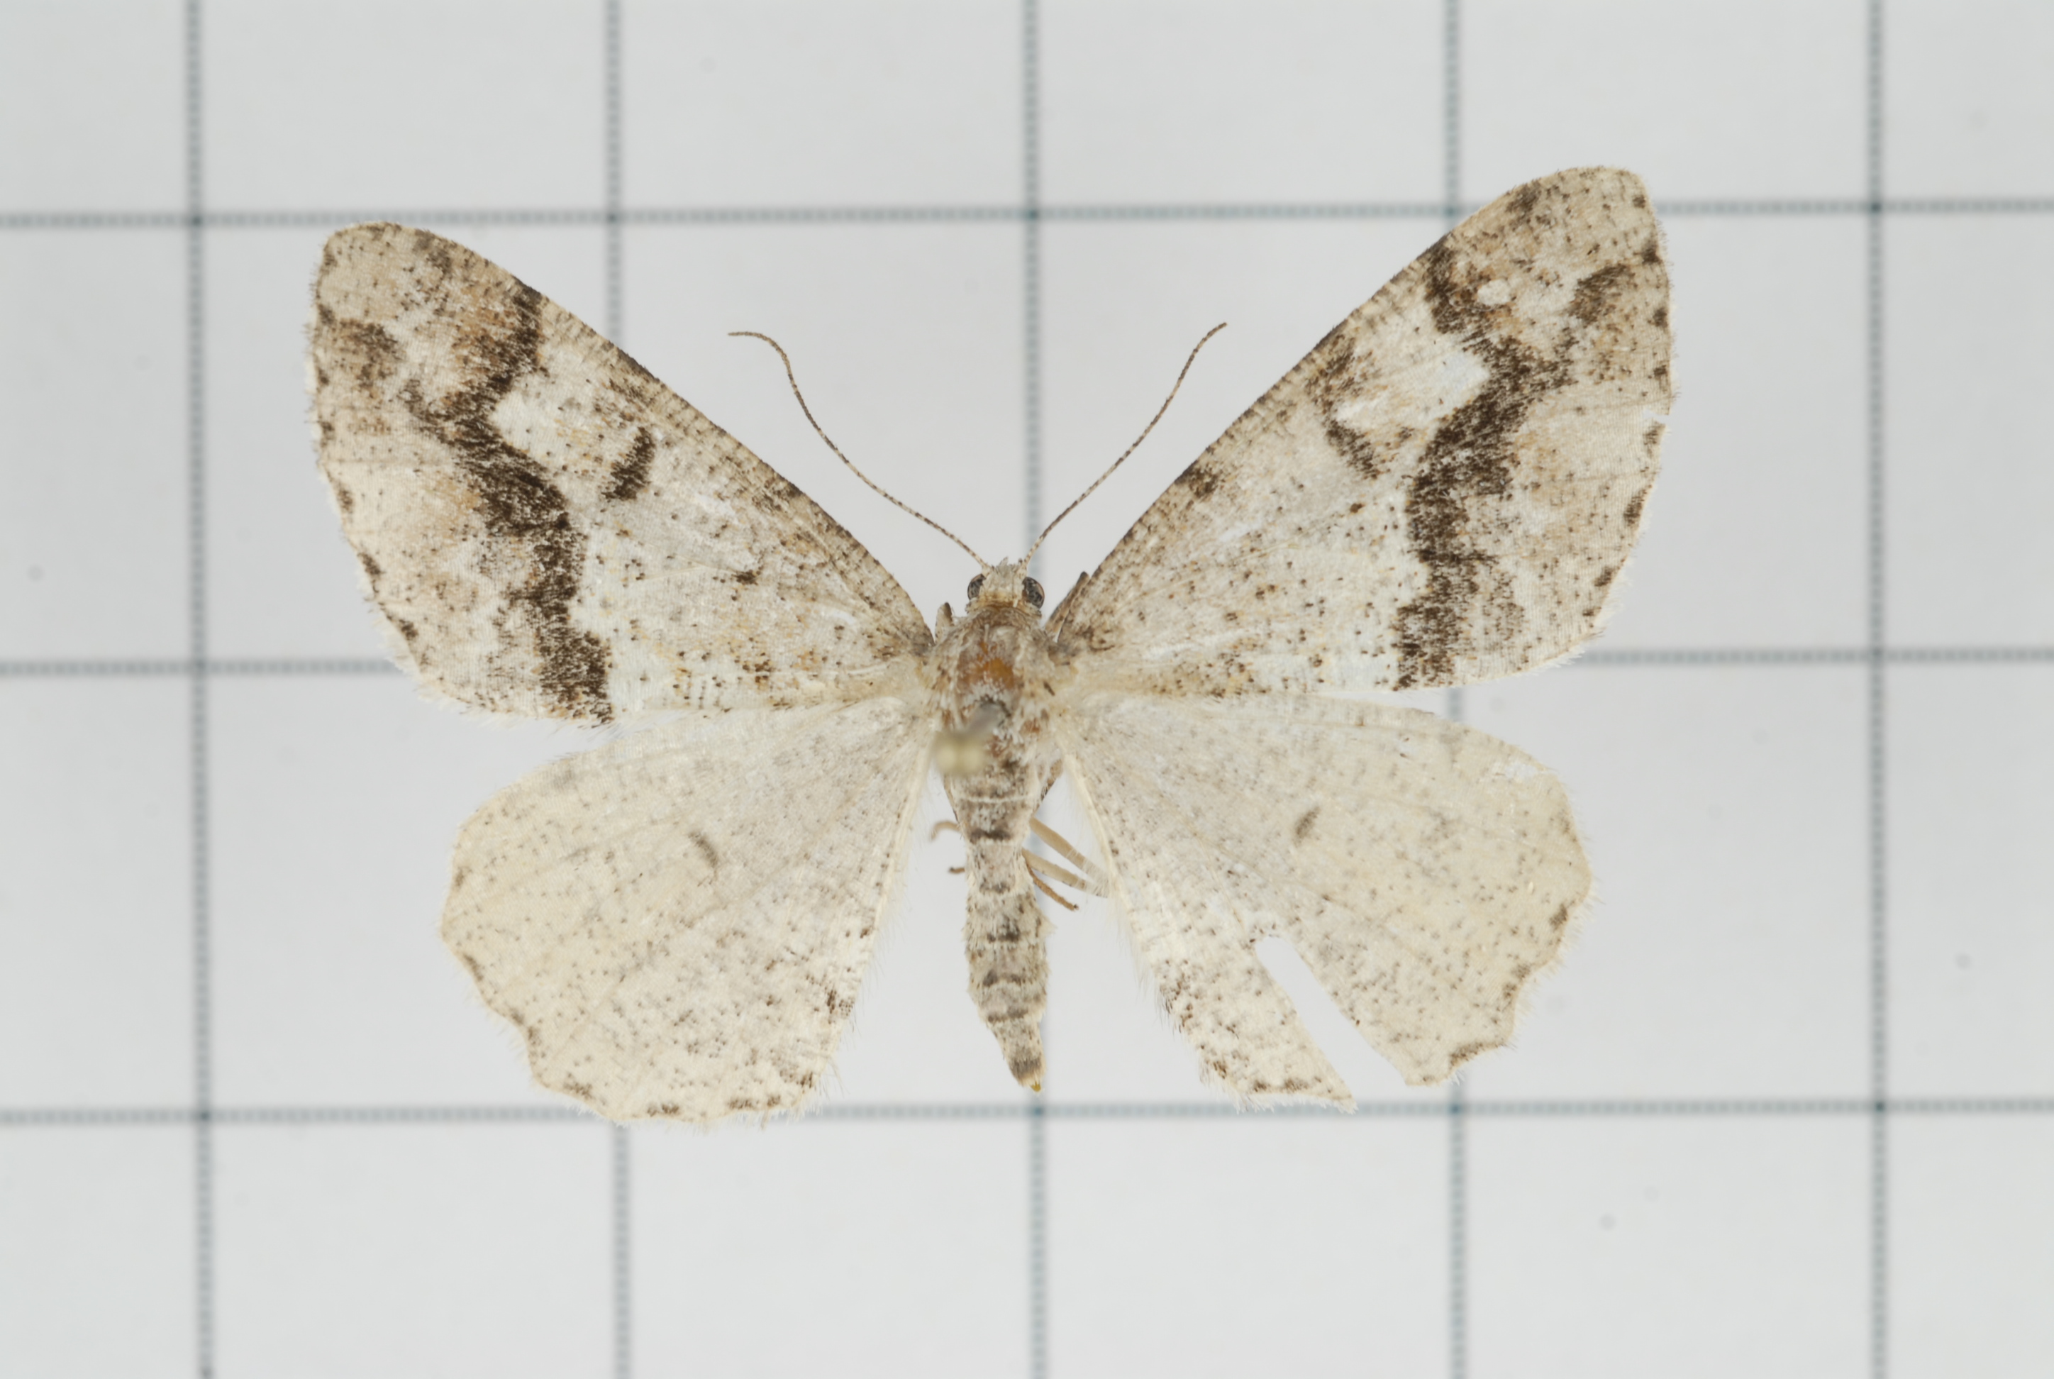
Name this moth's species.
Alcis pallens
